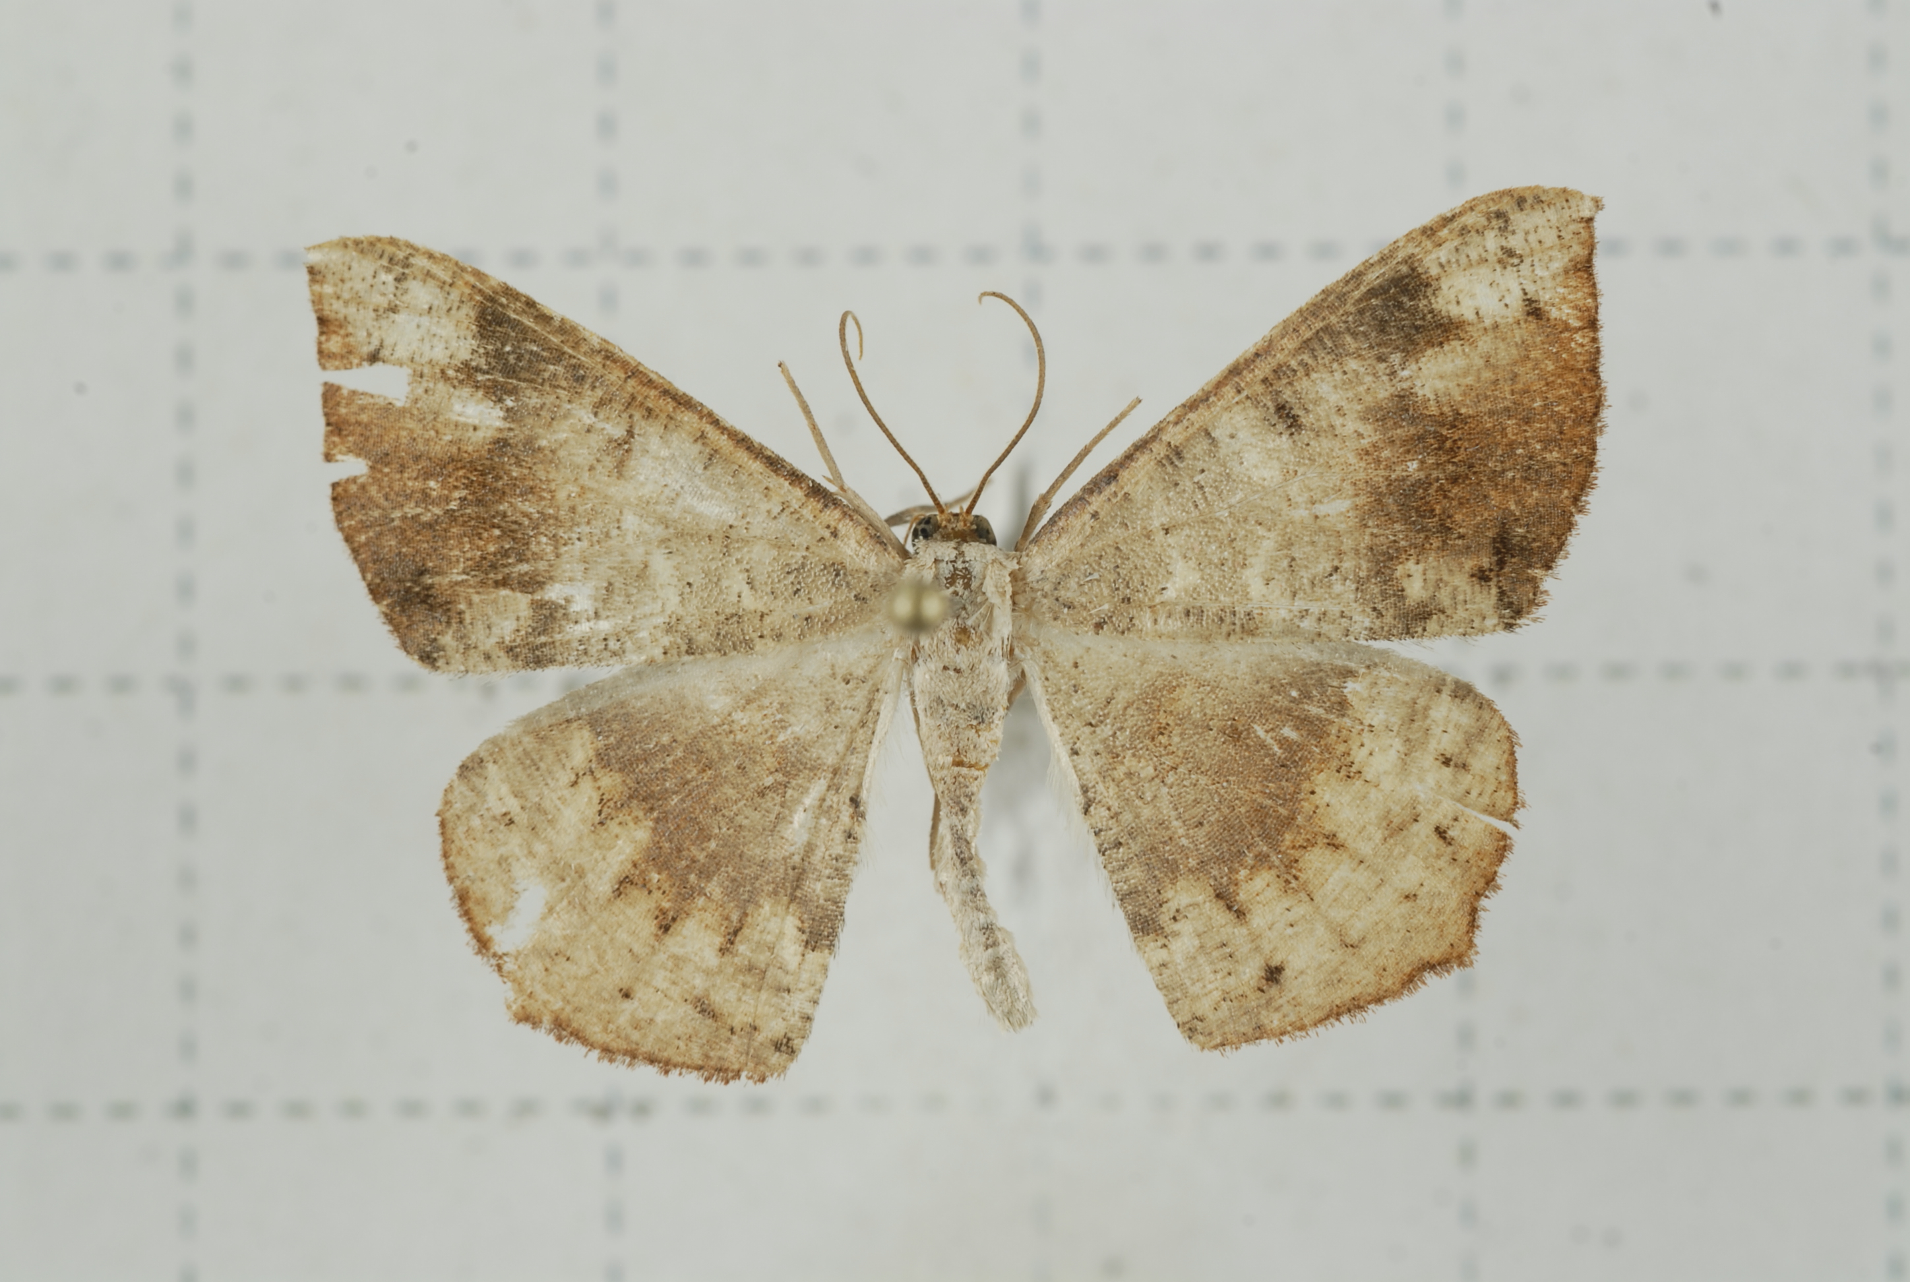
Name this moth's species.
Peratostega deletaria deletaria
